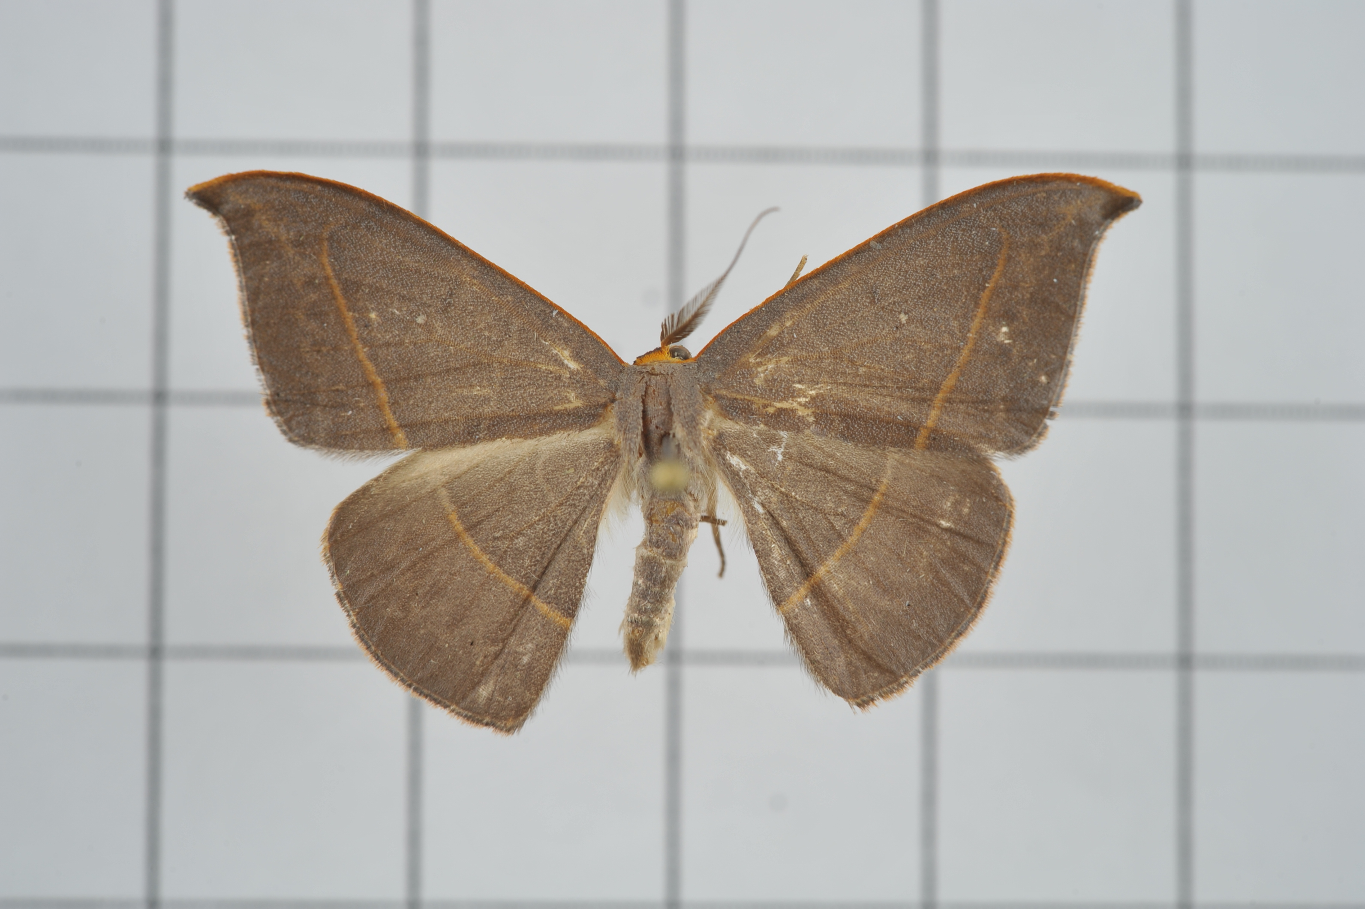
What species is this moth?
Microblepsis violacea
